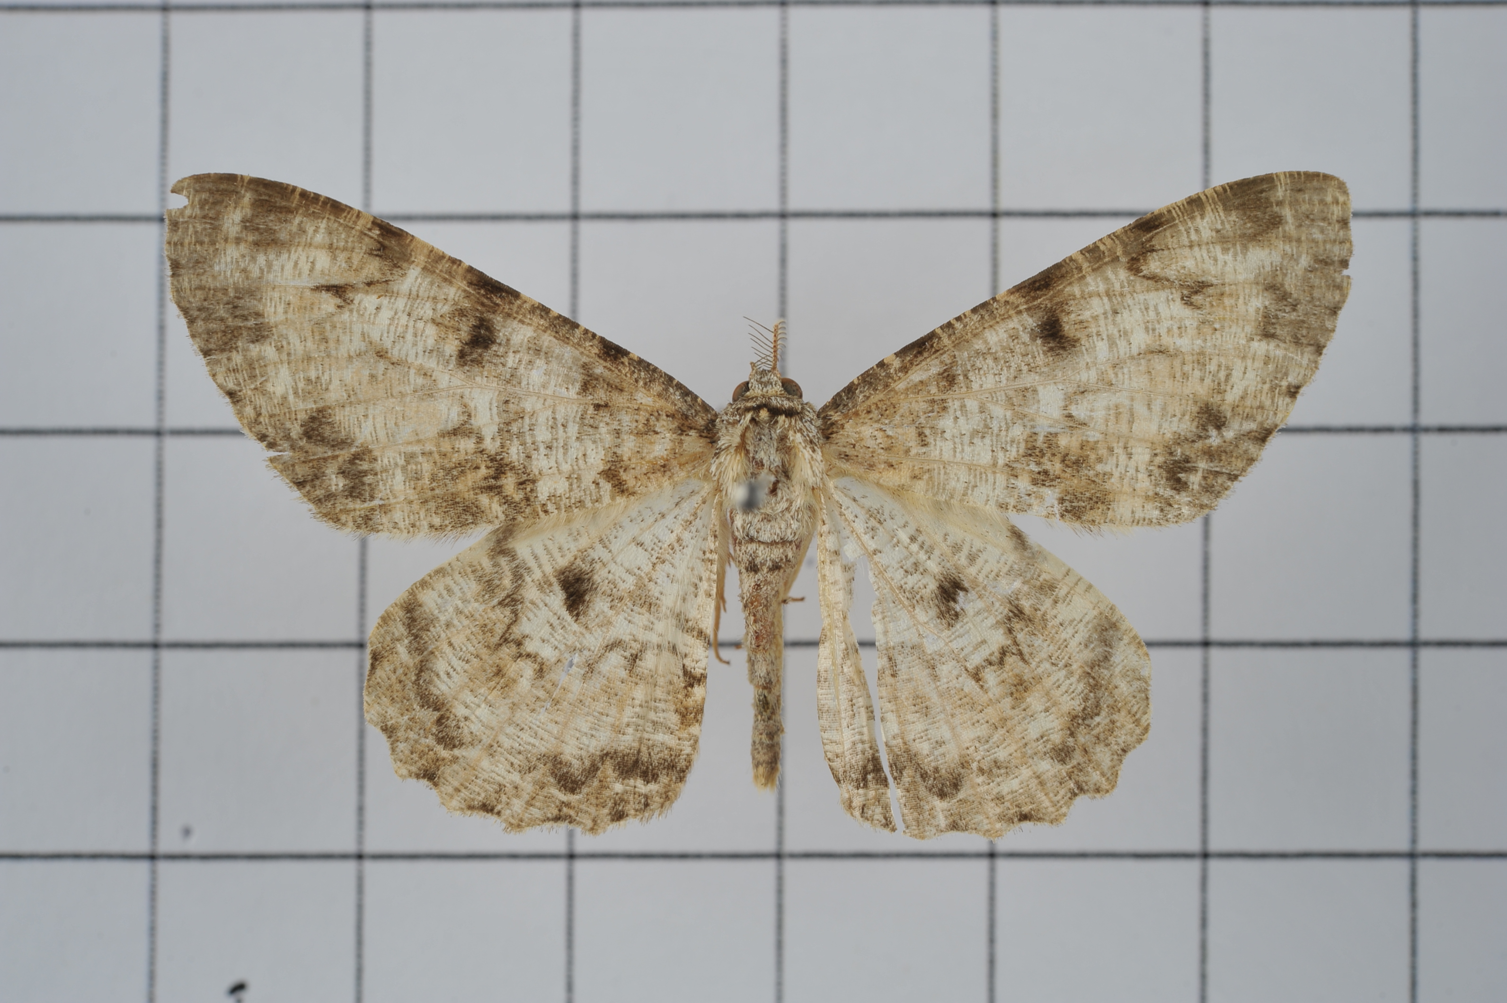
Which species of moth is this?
Hypomecis percnioides
